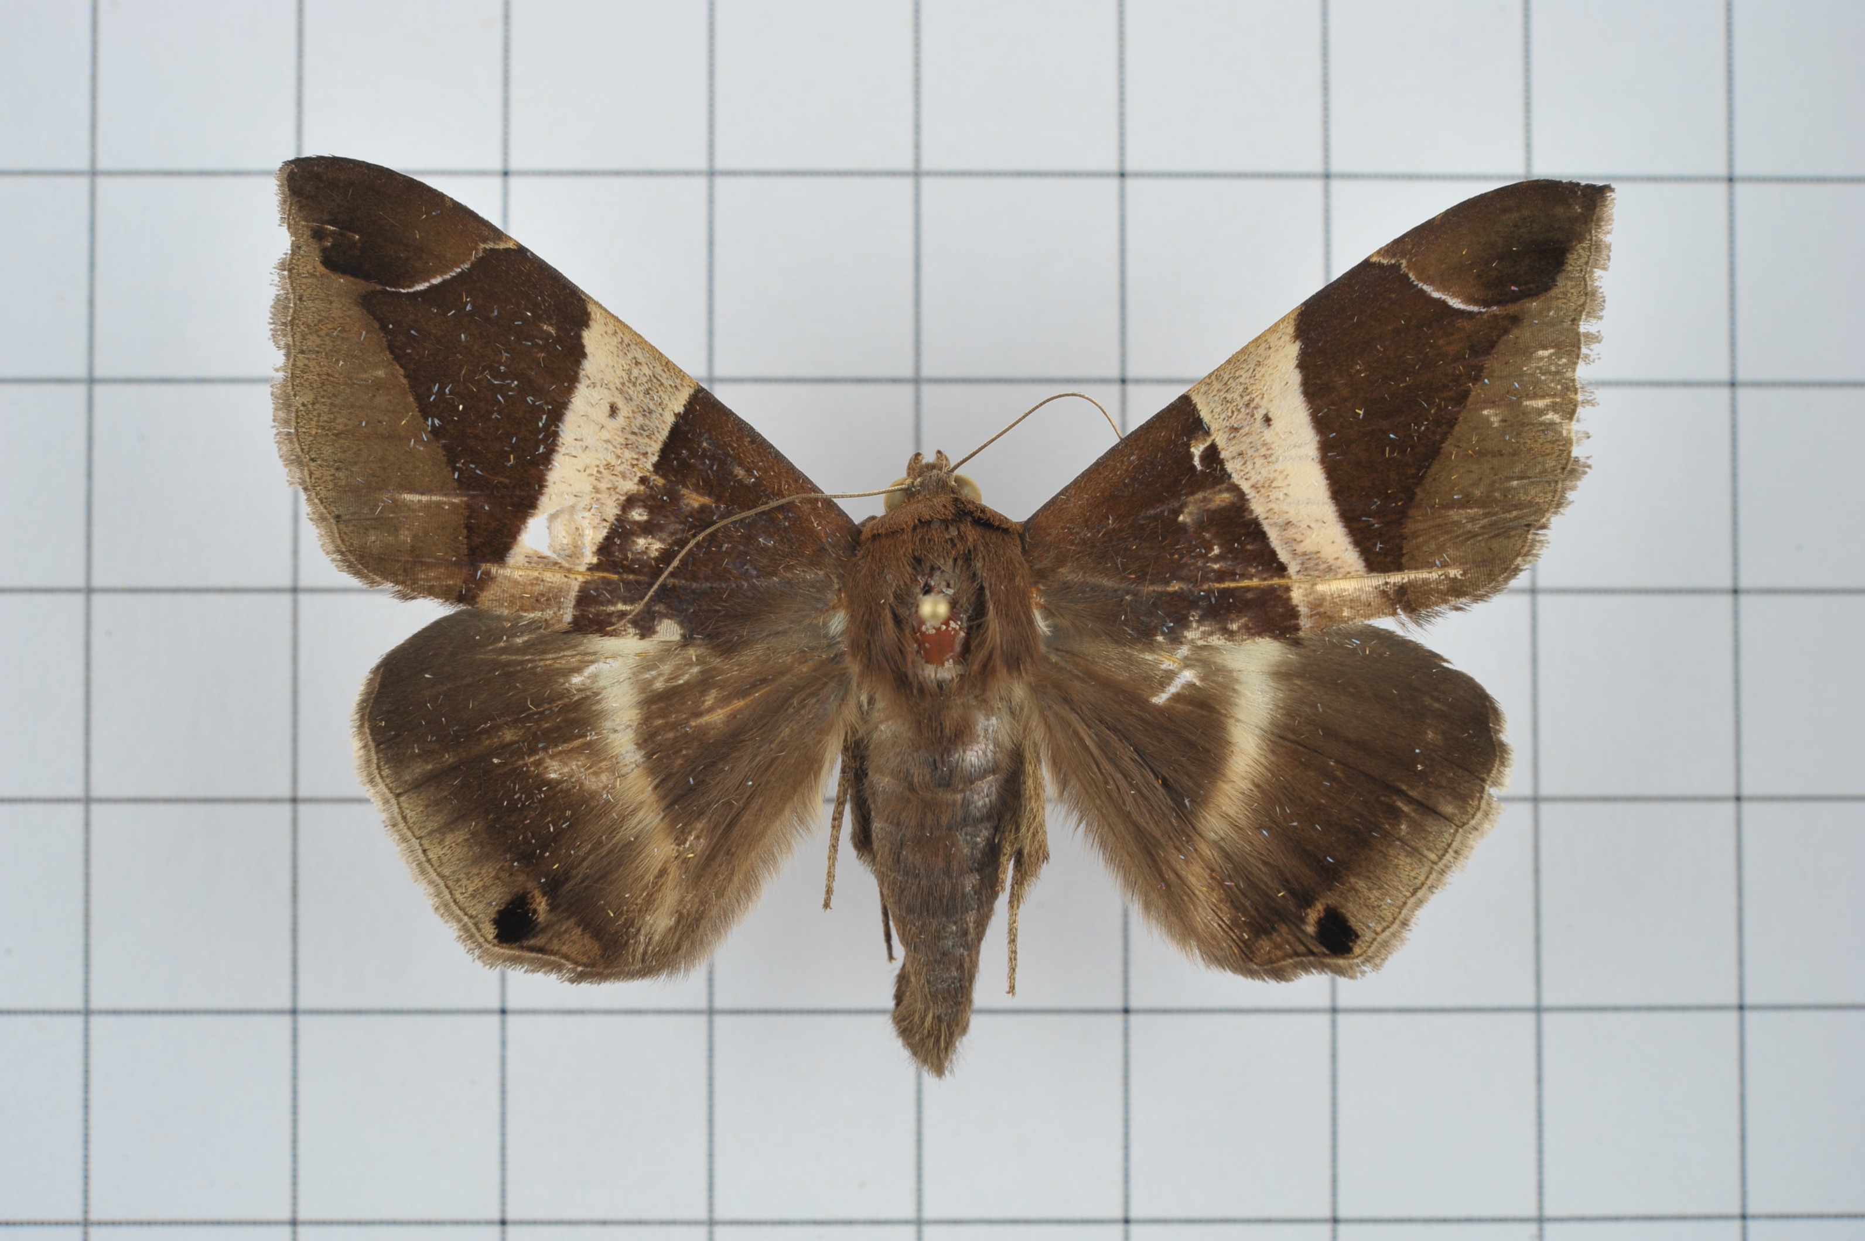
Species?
Bastilla praetermissa
